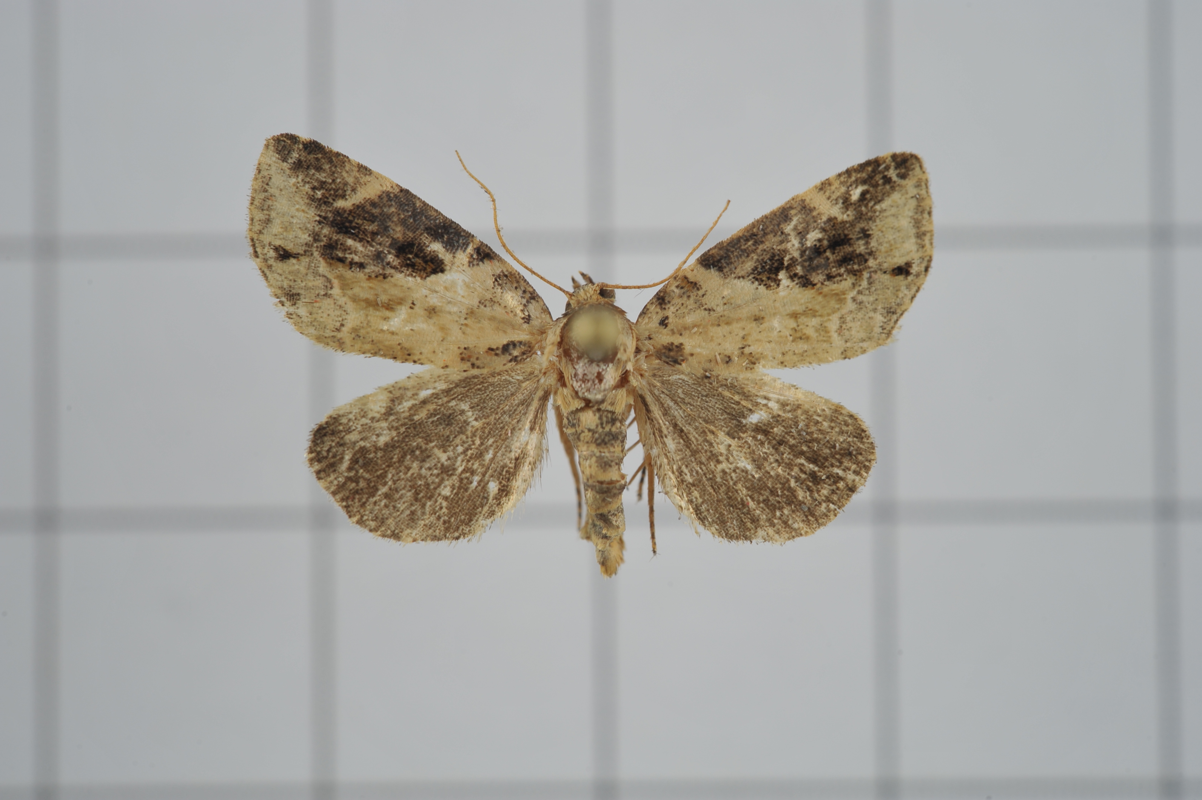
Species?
Pseudodeltote coenia
